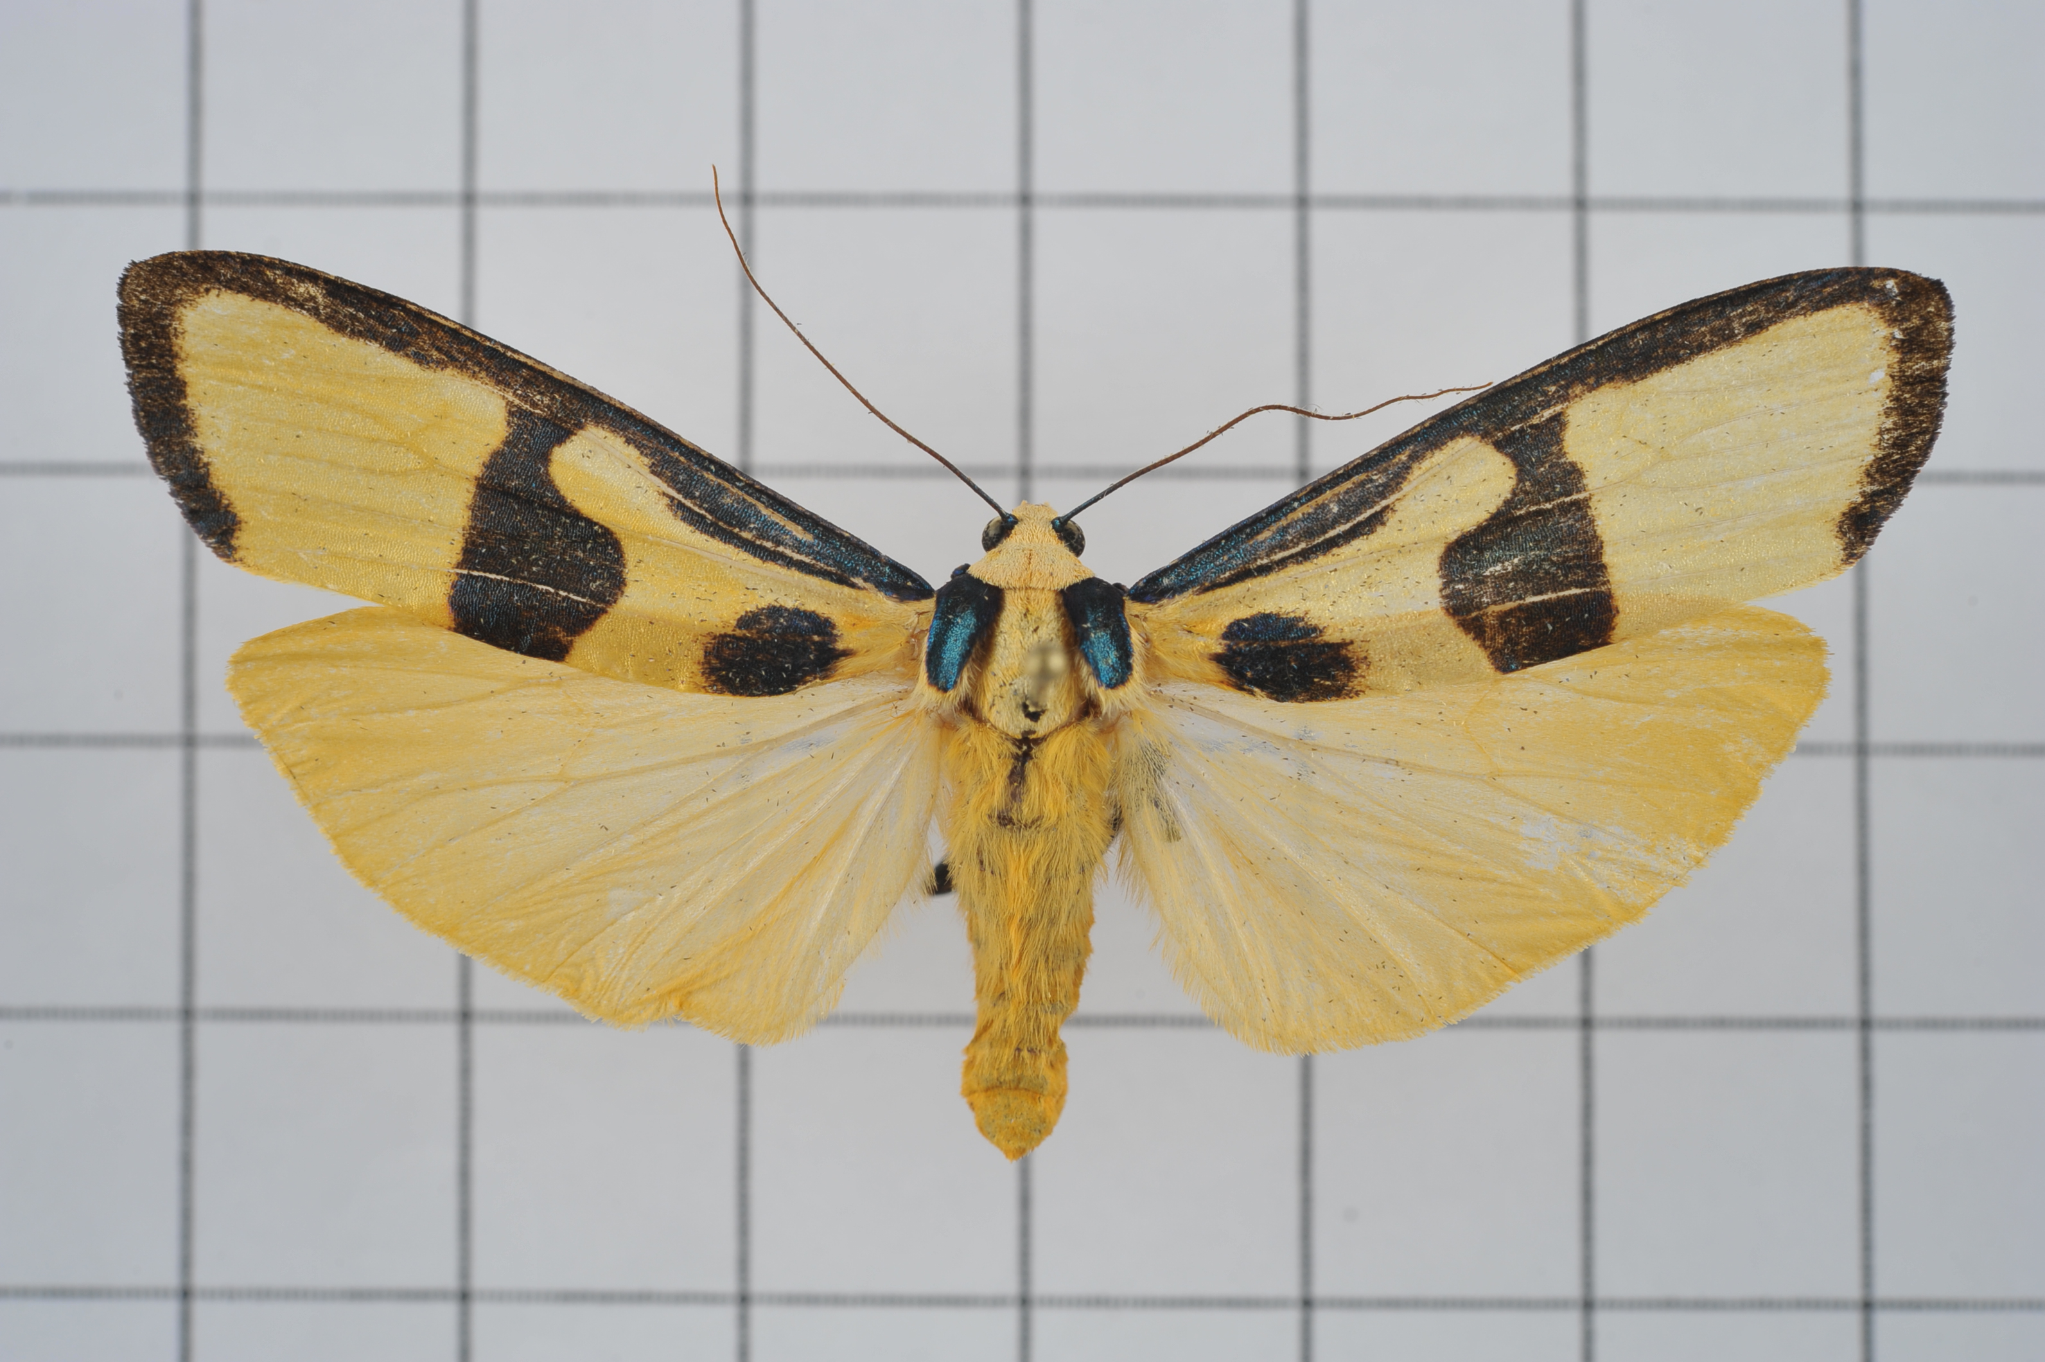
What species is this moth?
Chrysaeglia magnifica
